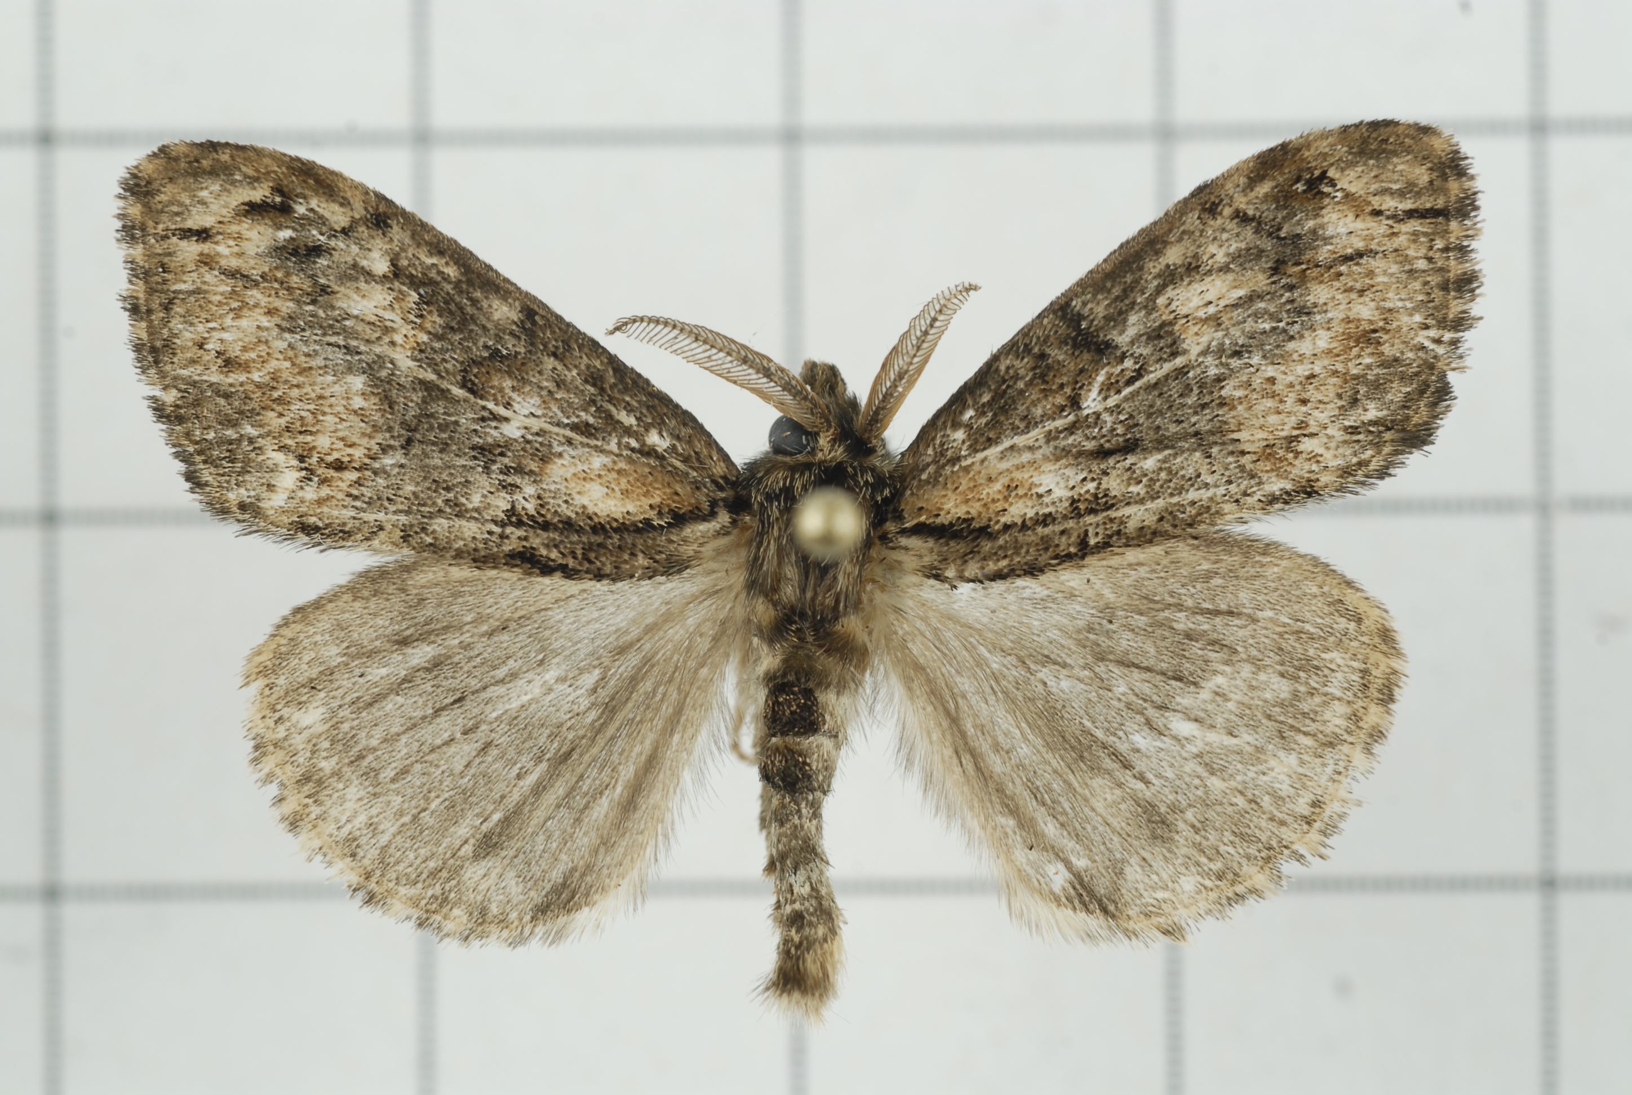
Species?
Ilema kosemponica
